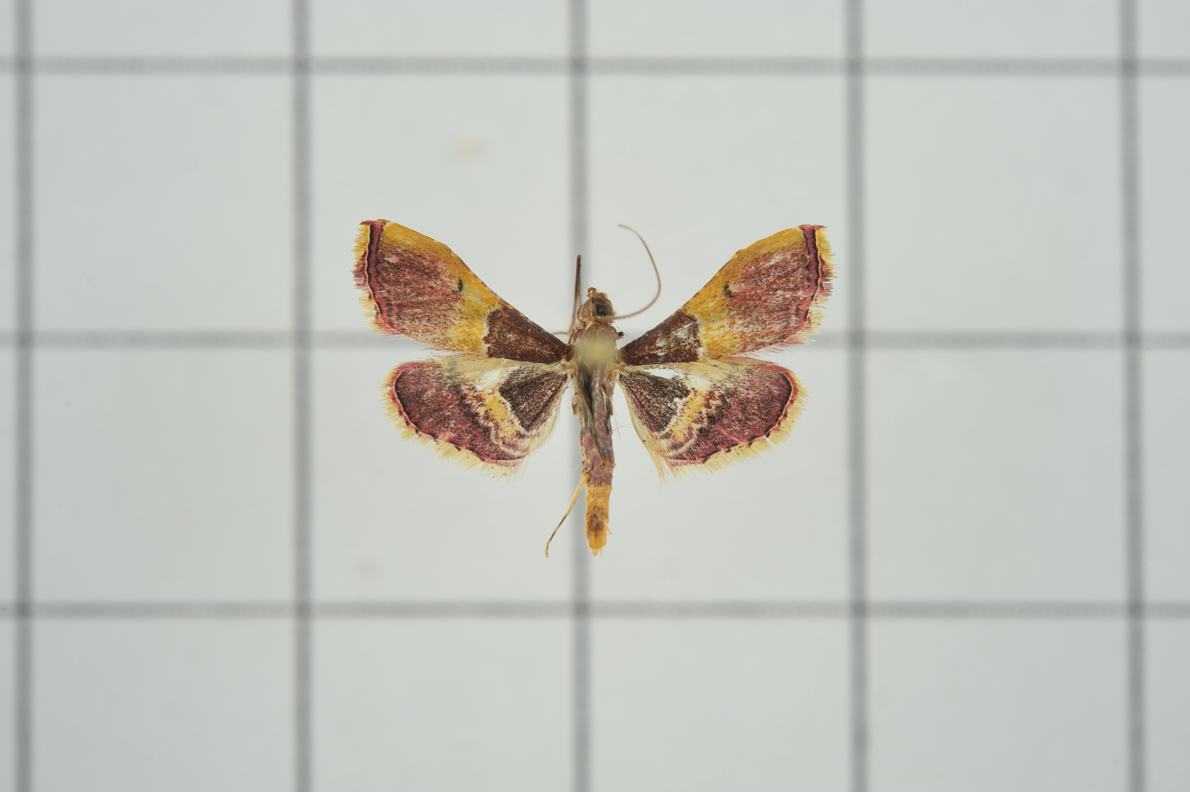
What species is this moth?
Endotricha mesenterialis
